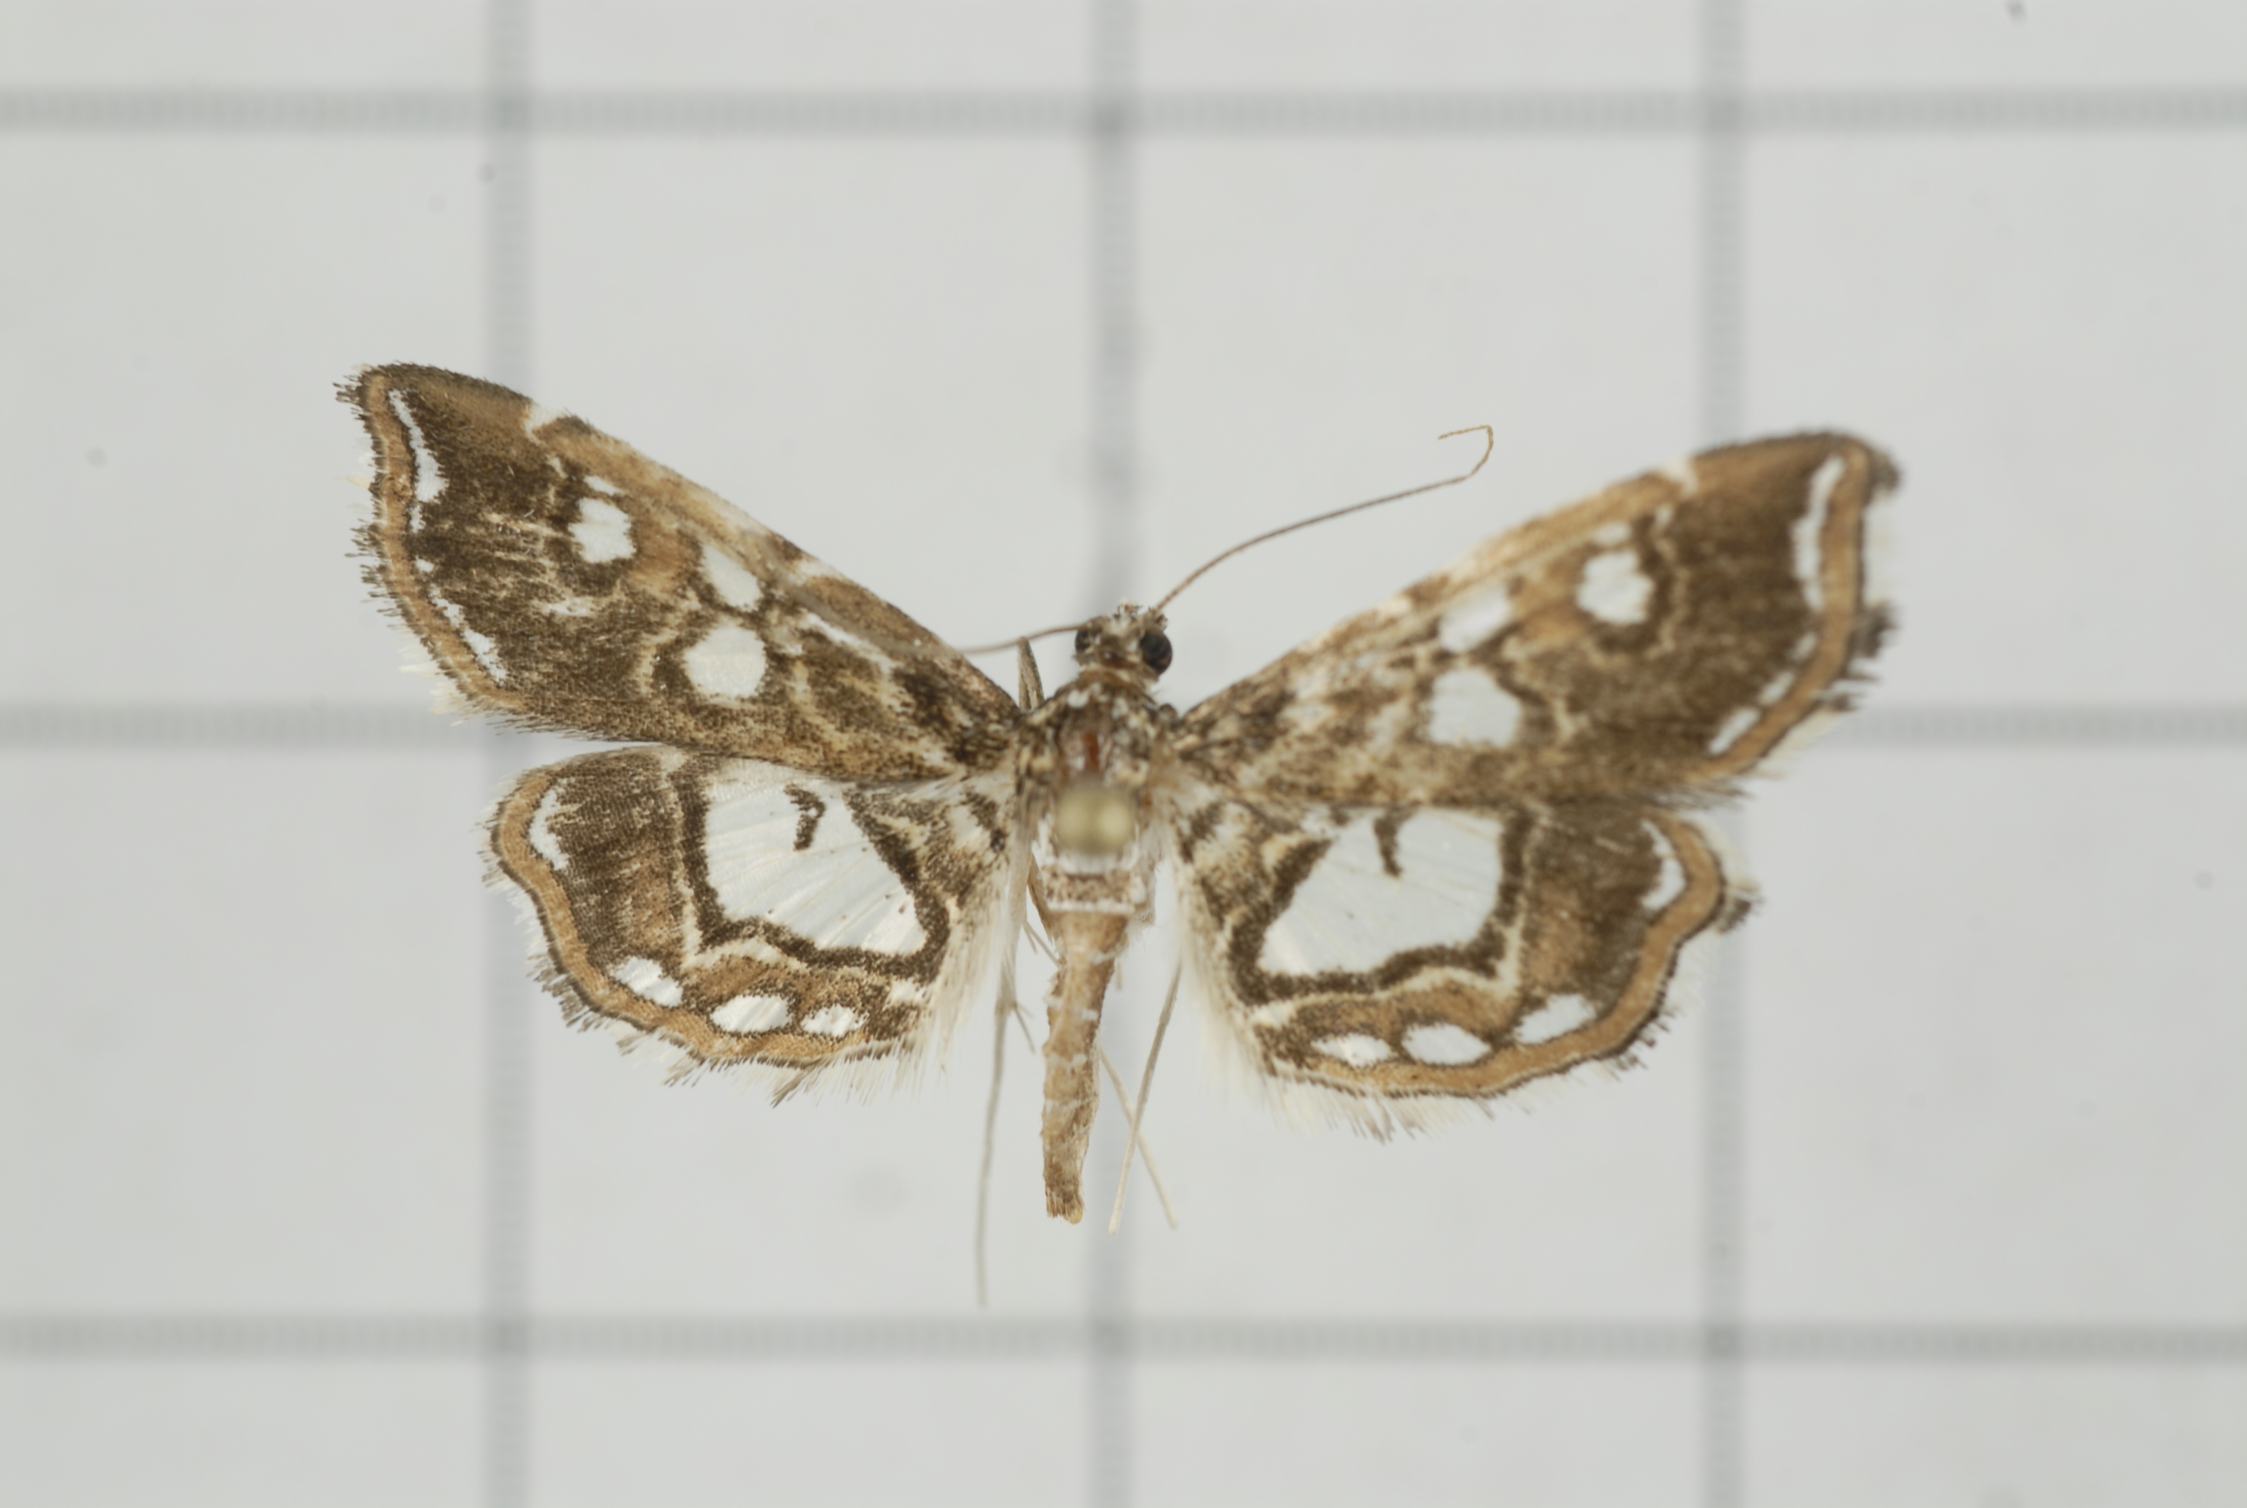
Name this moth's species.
Paracymoriza taiwanalis
